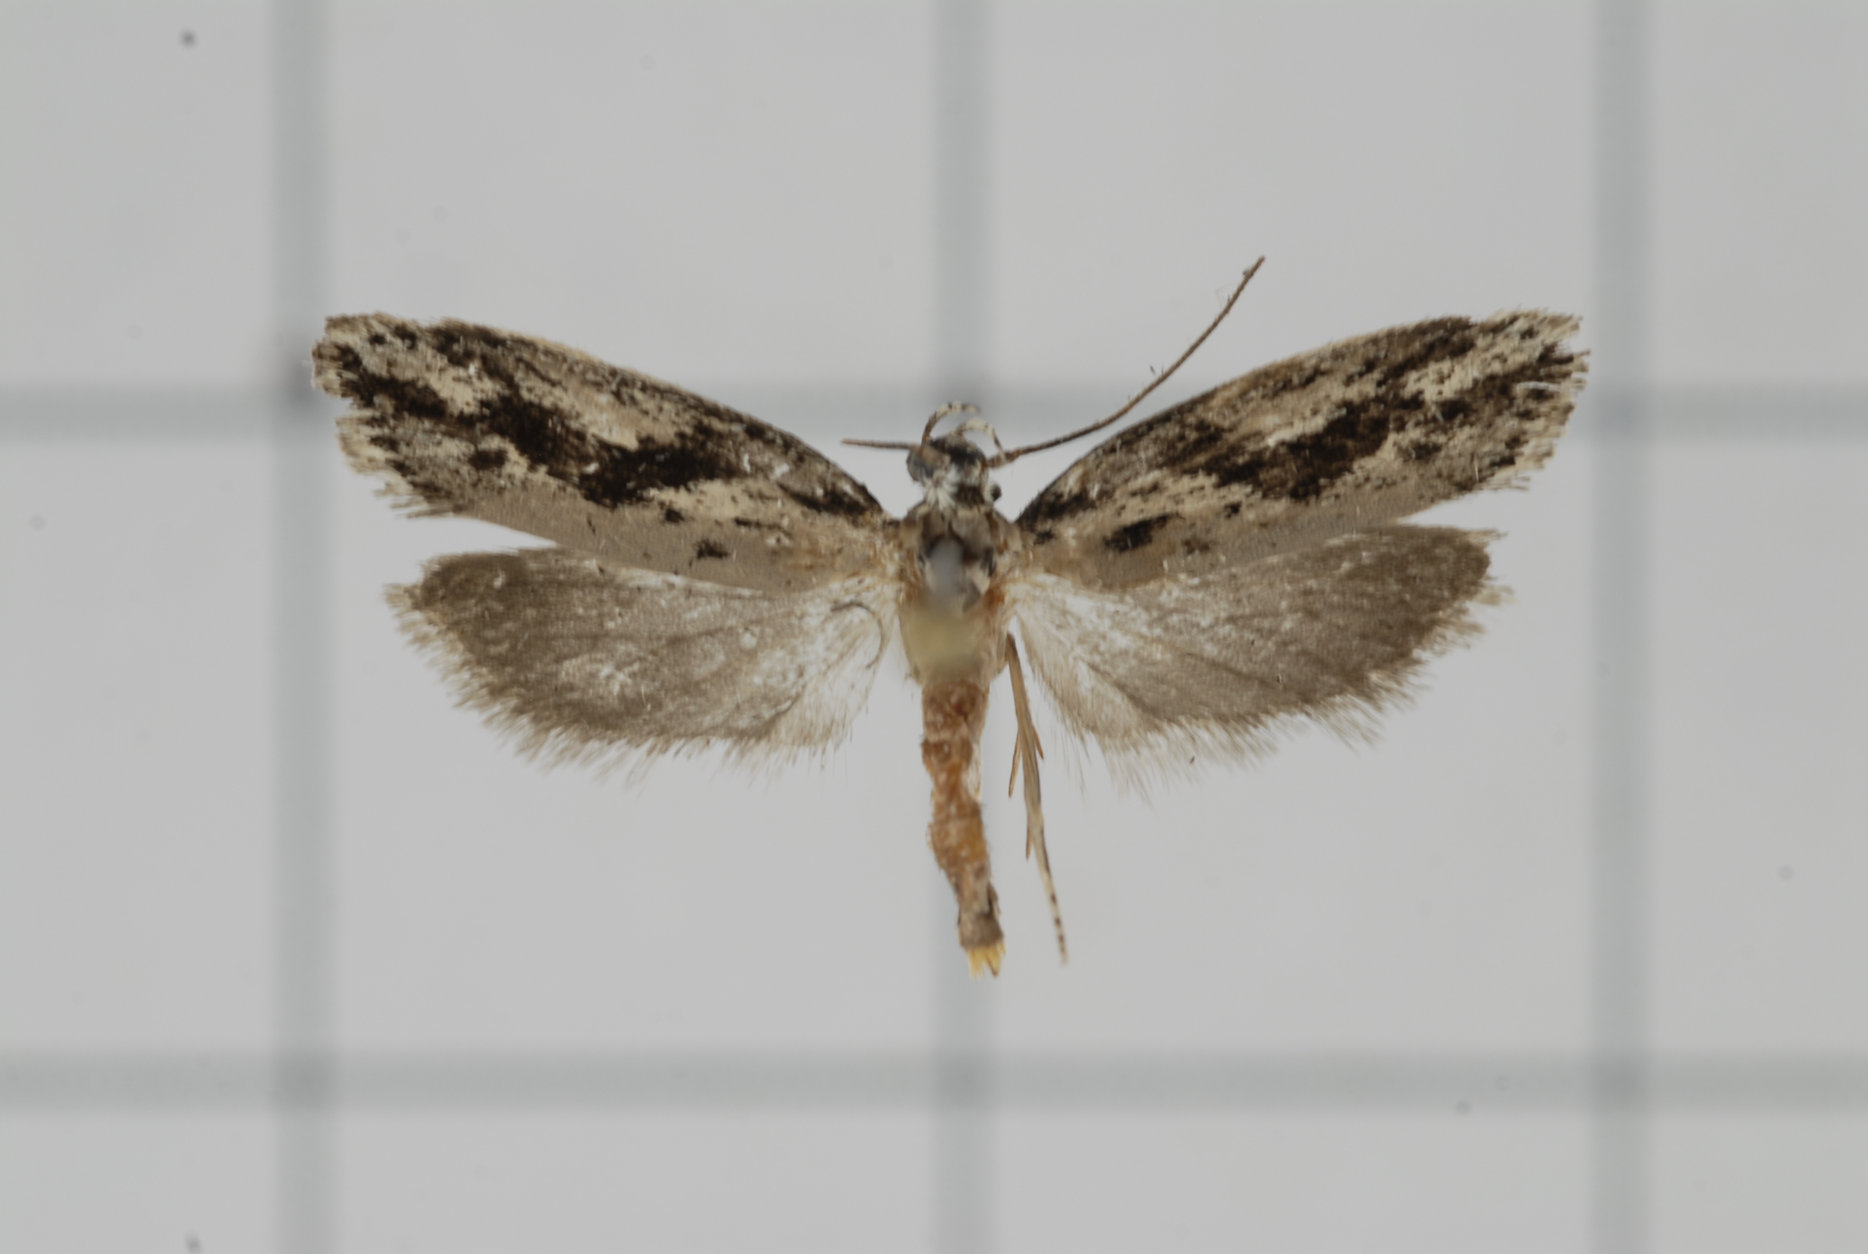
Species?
Ethmia guangzhouensis
